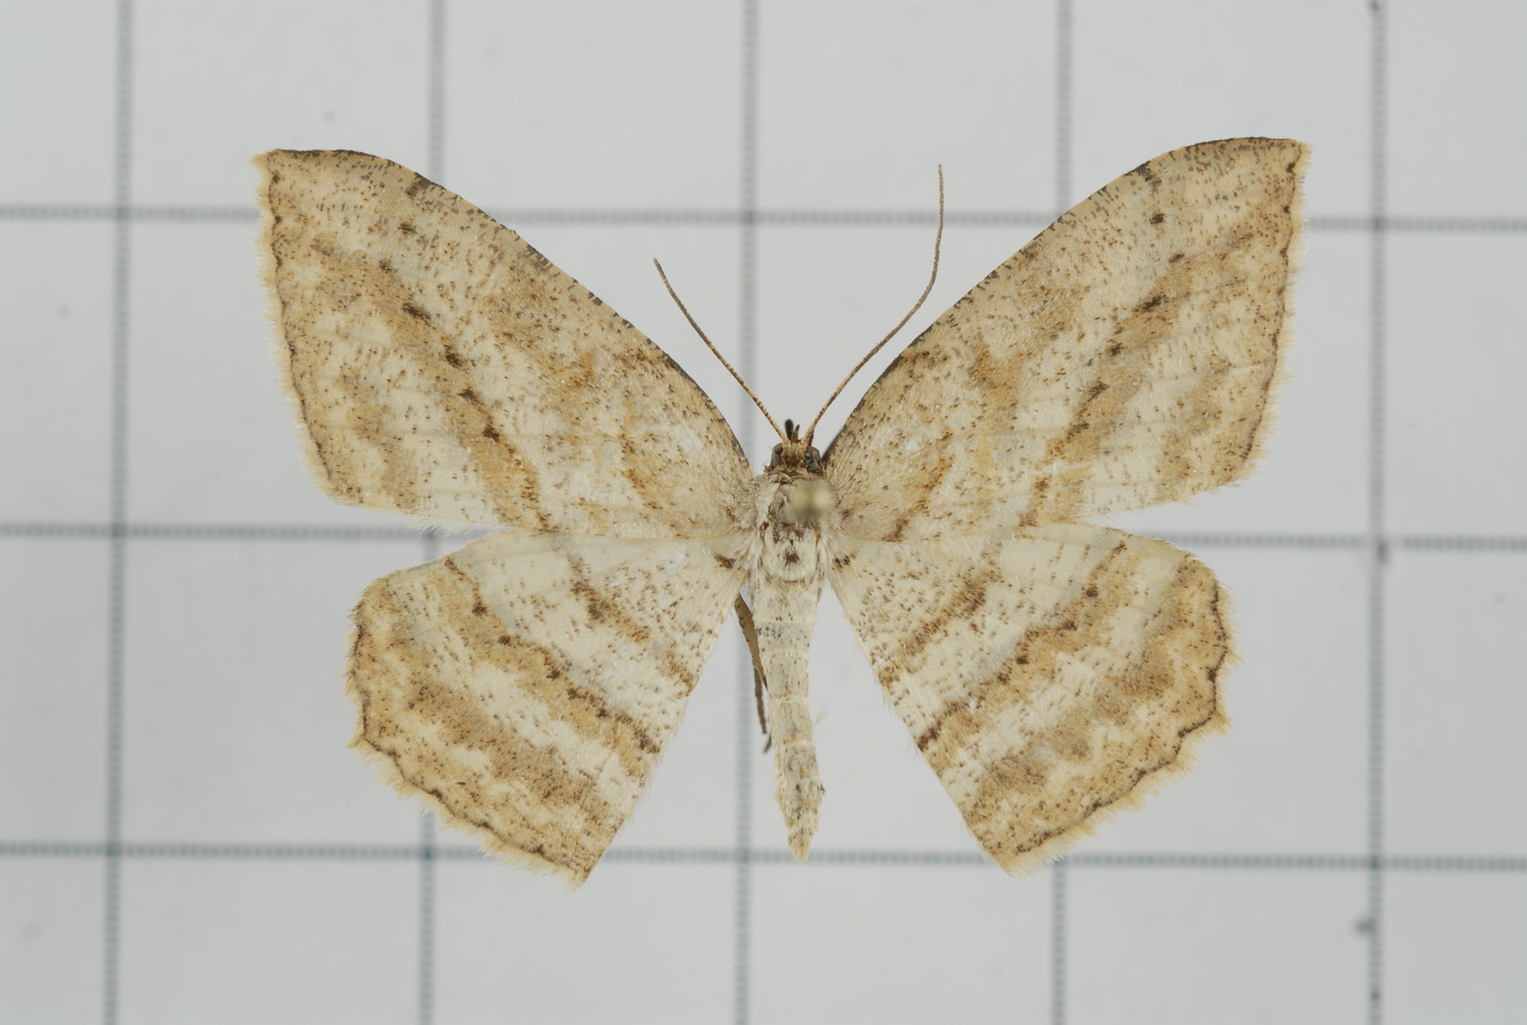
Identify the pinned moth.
Calletaera obliquata
